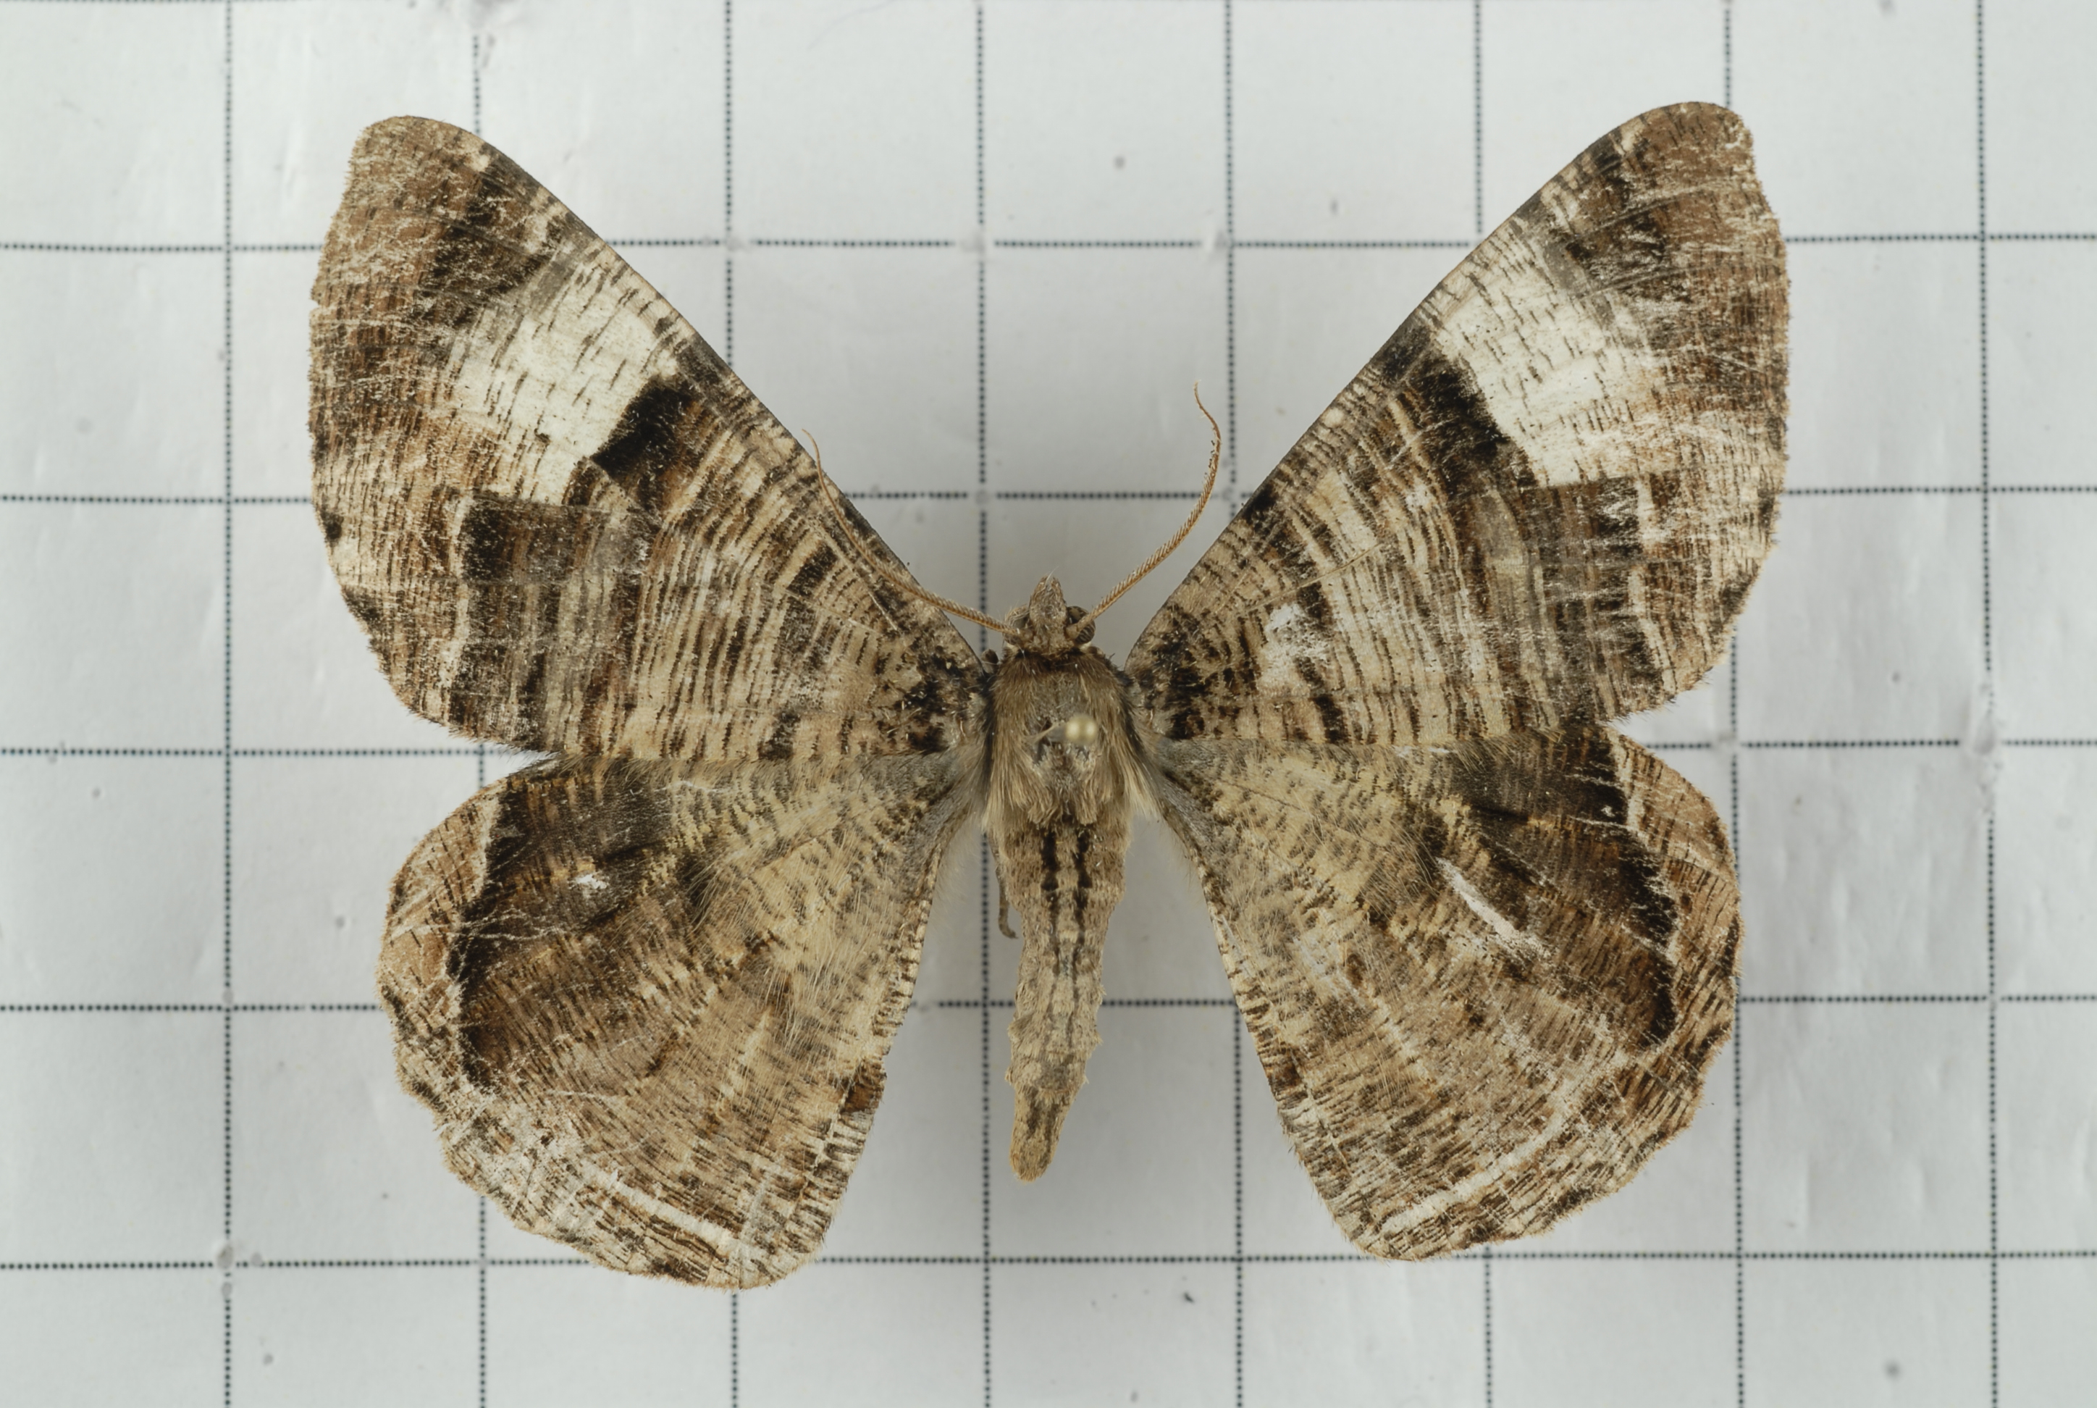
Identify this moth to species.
Xandrames latiferaria curvistriga
